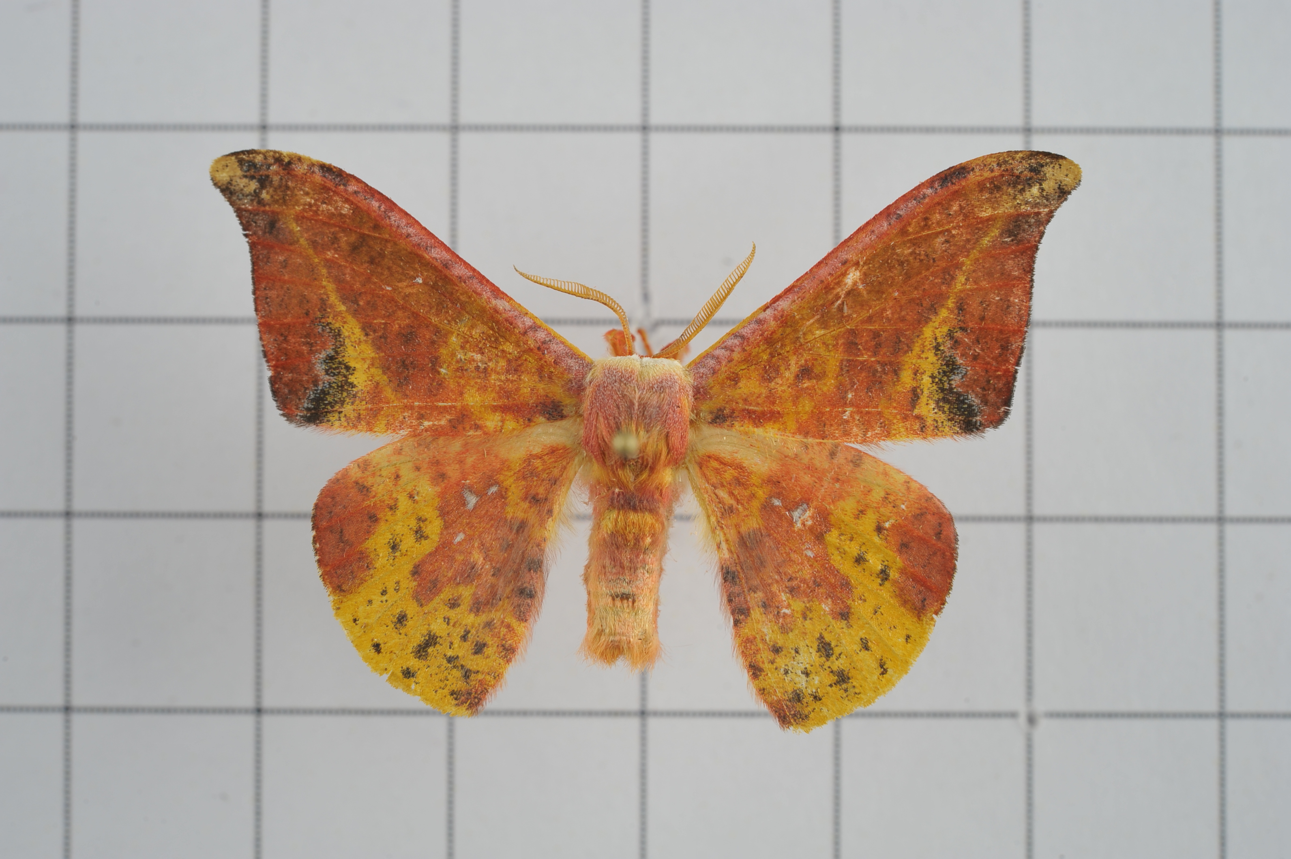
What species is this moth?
Oreta fuscopurpurea
